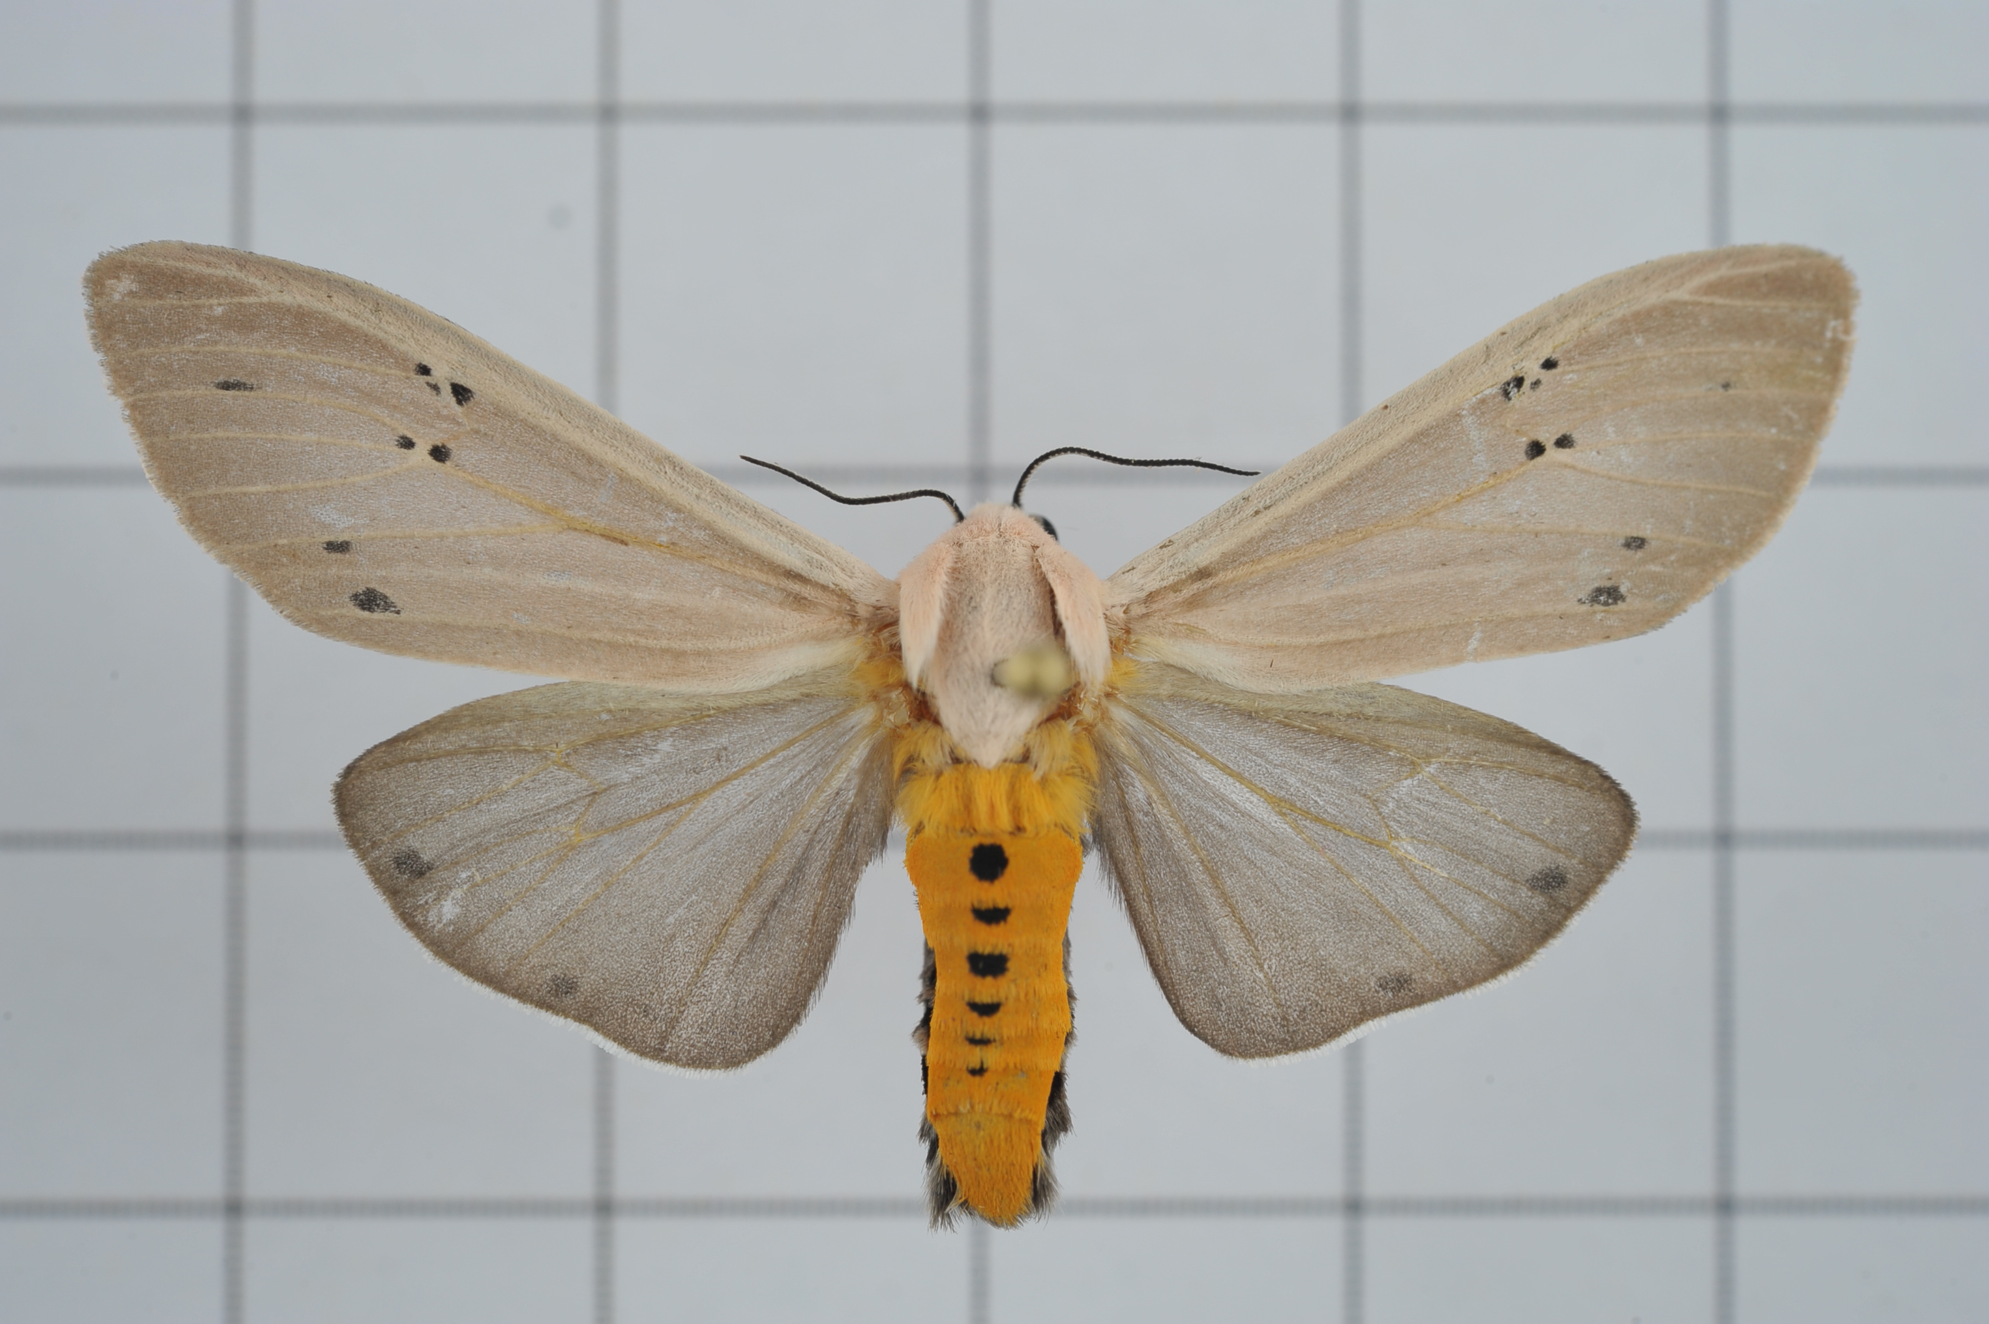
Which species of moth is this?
Creatonotos transiens koni
